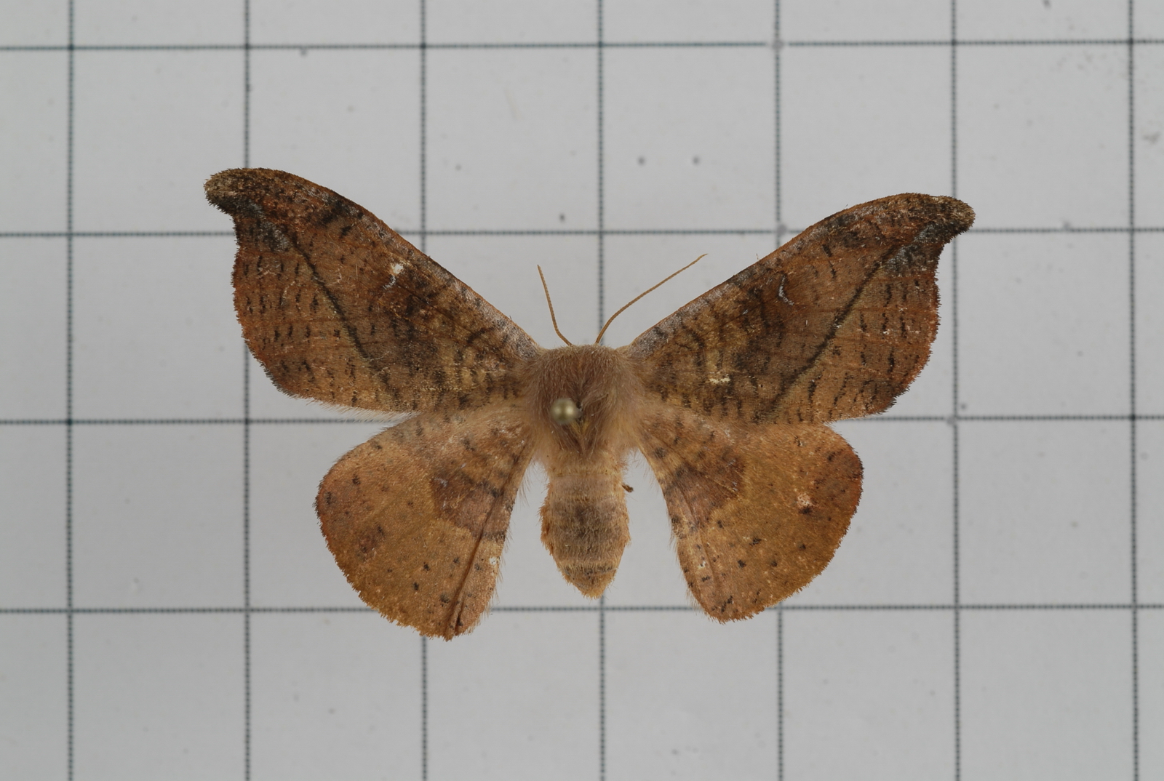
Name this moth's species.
Oreta brunnea
